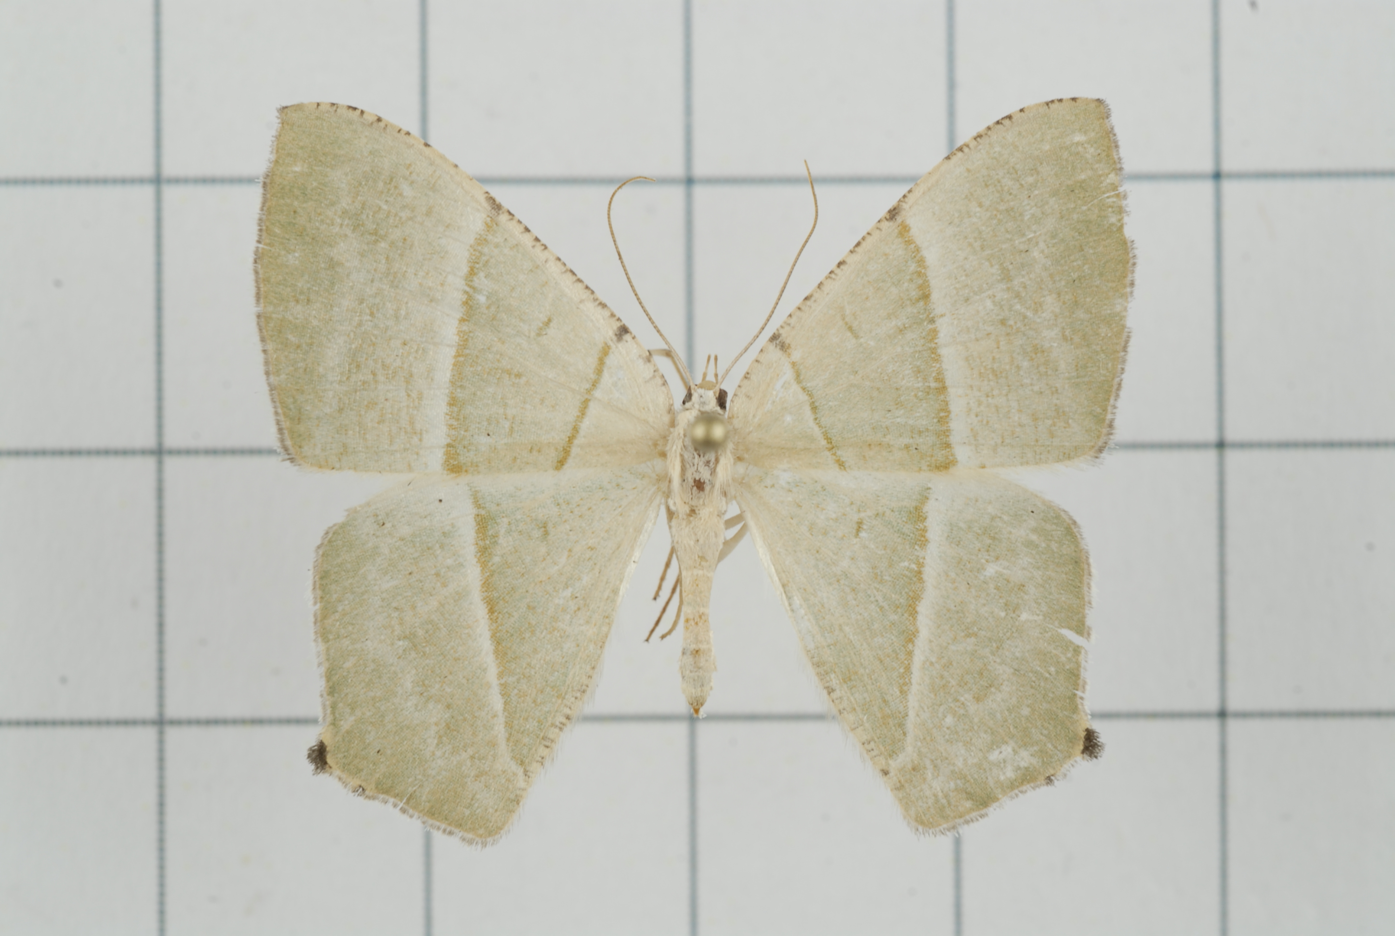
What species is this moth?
Neohipparchus vallata
